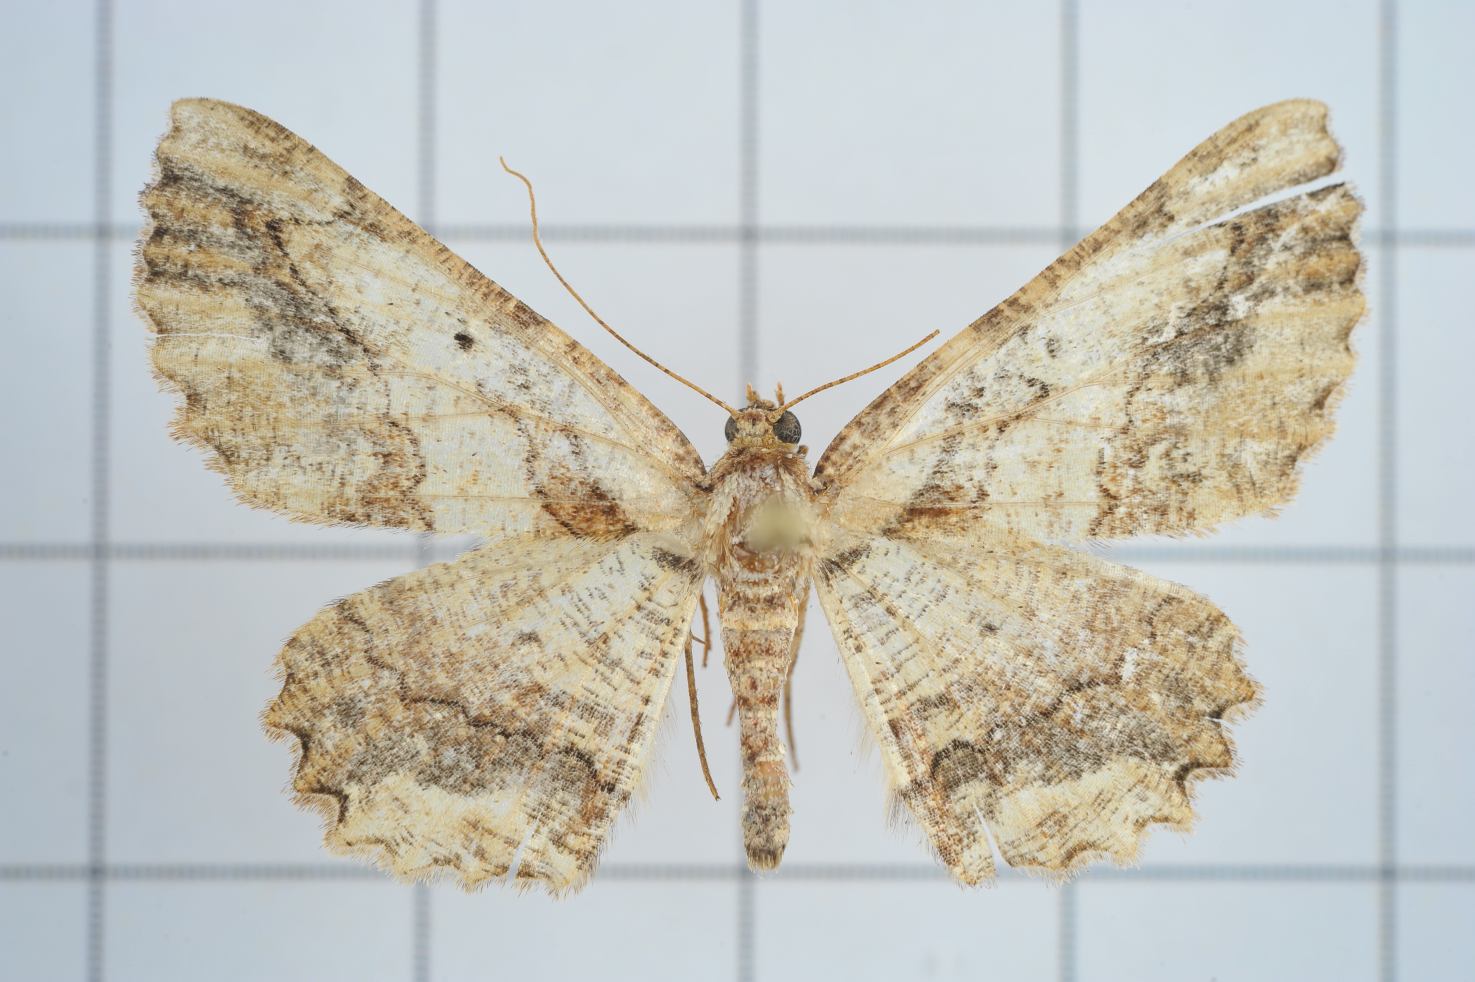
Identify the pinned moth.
Menophra anaplagiata
